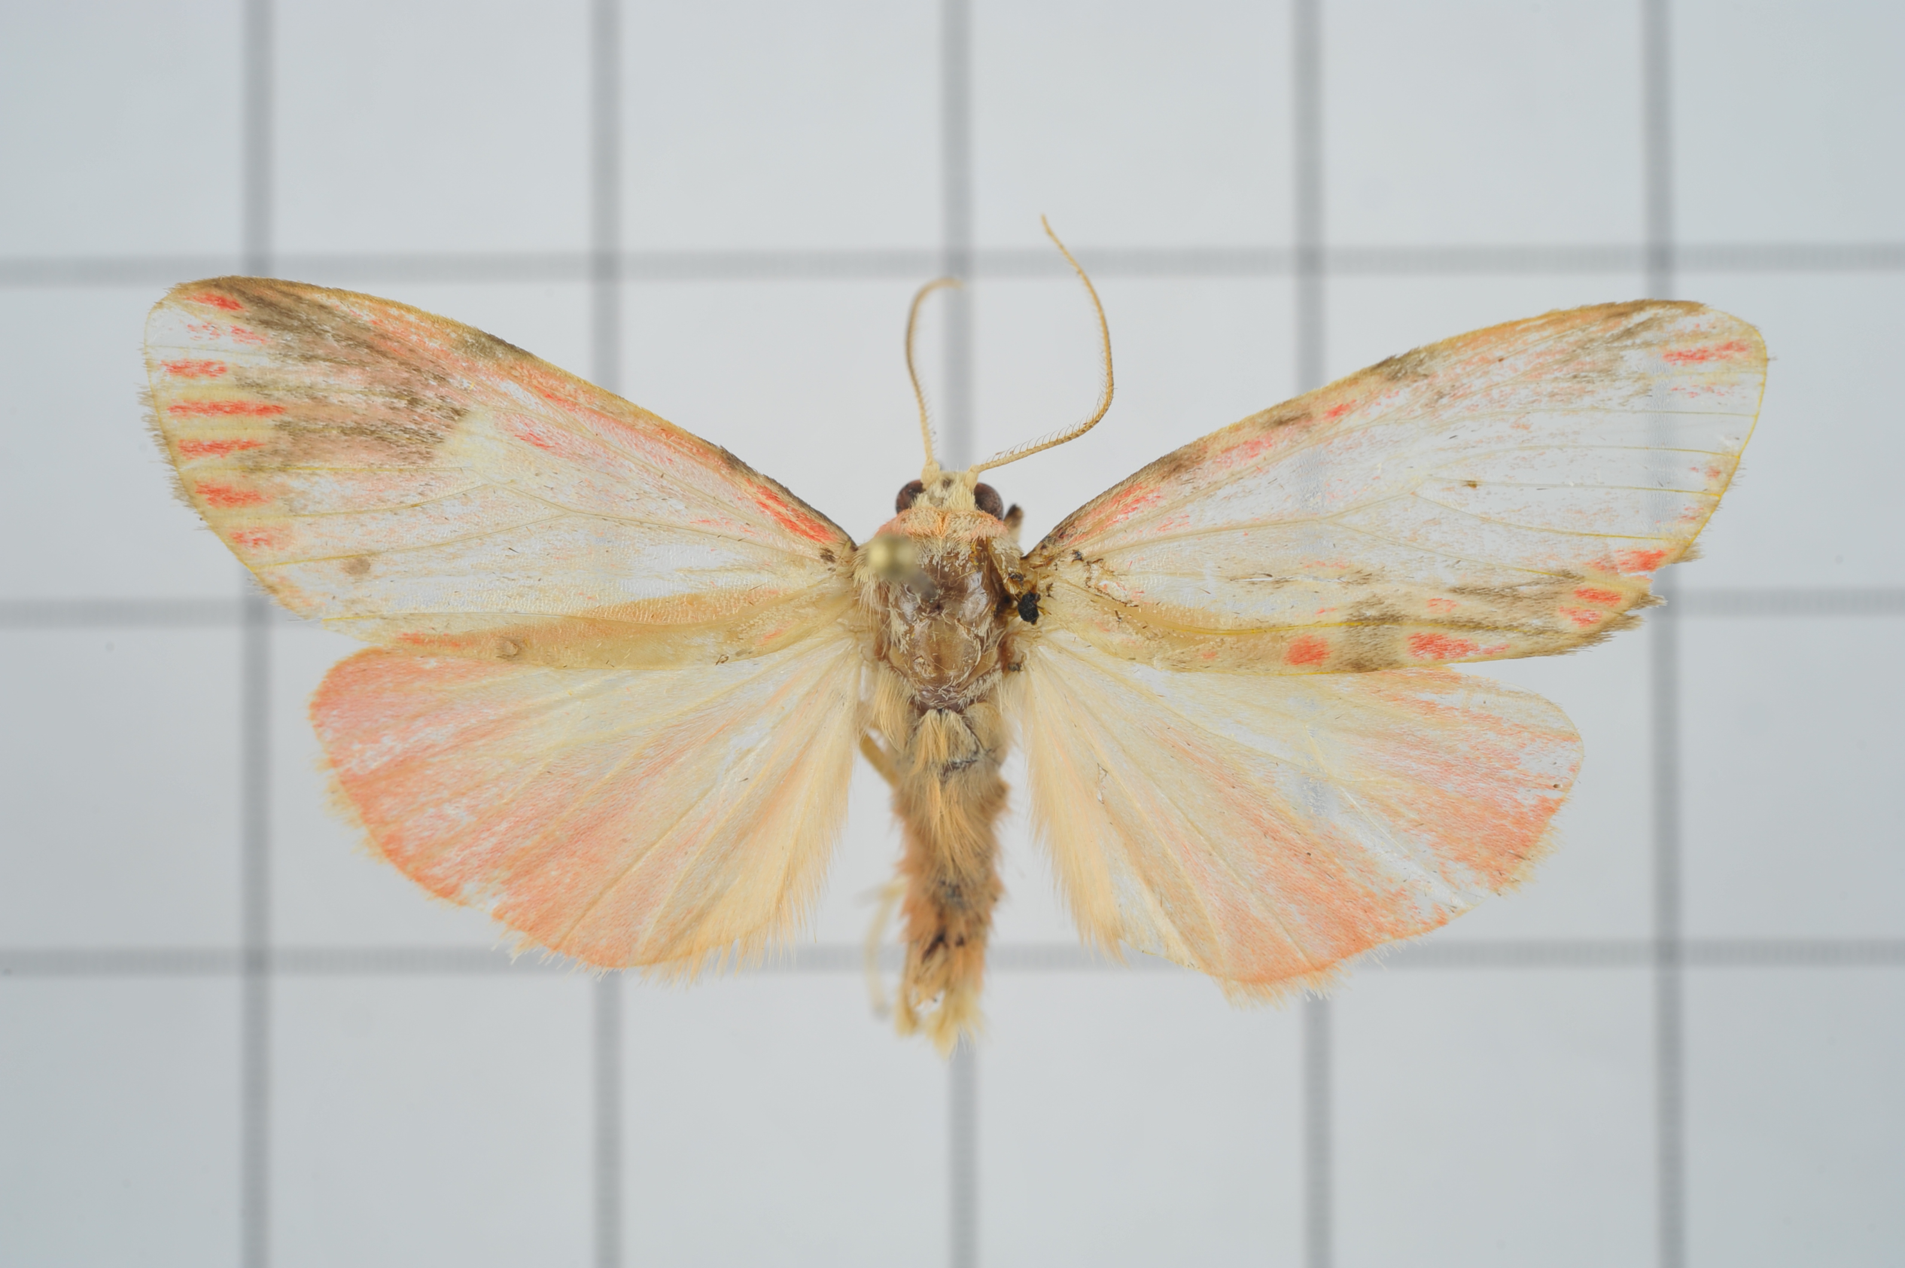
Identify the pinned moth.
Barsine fuscozonata
